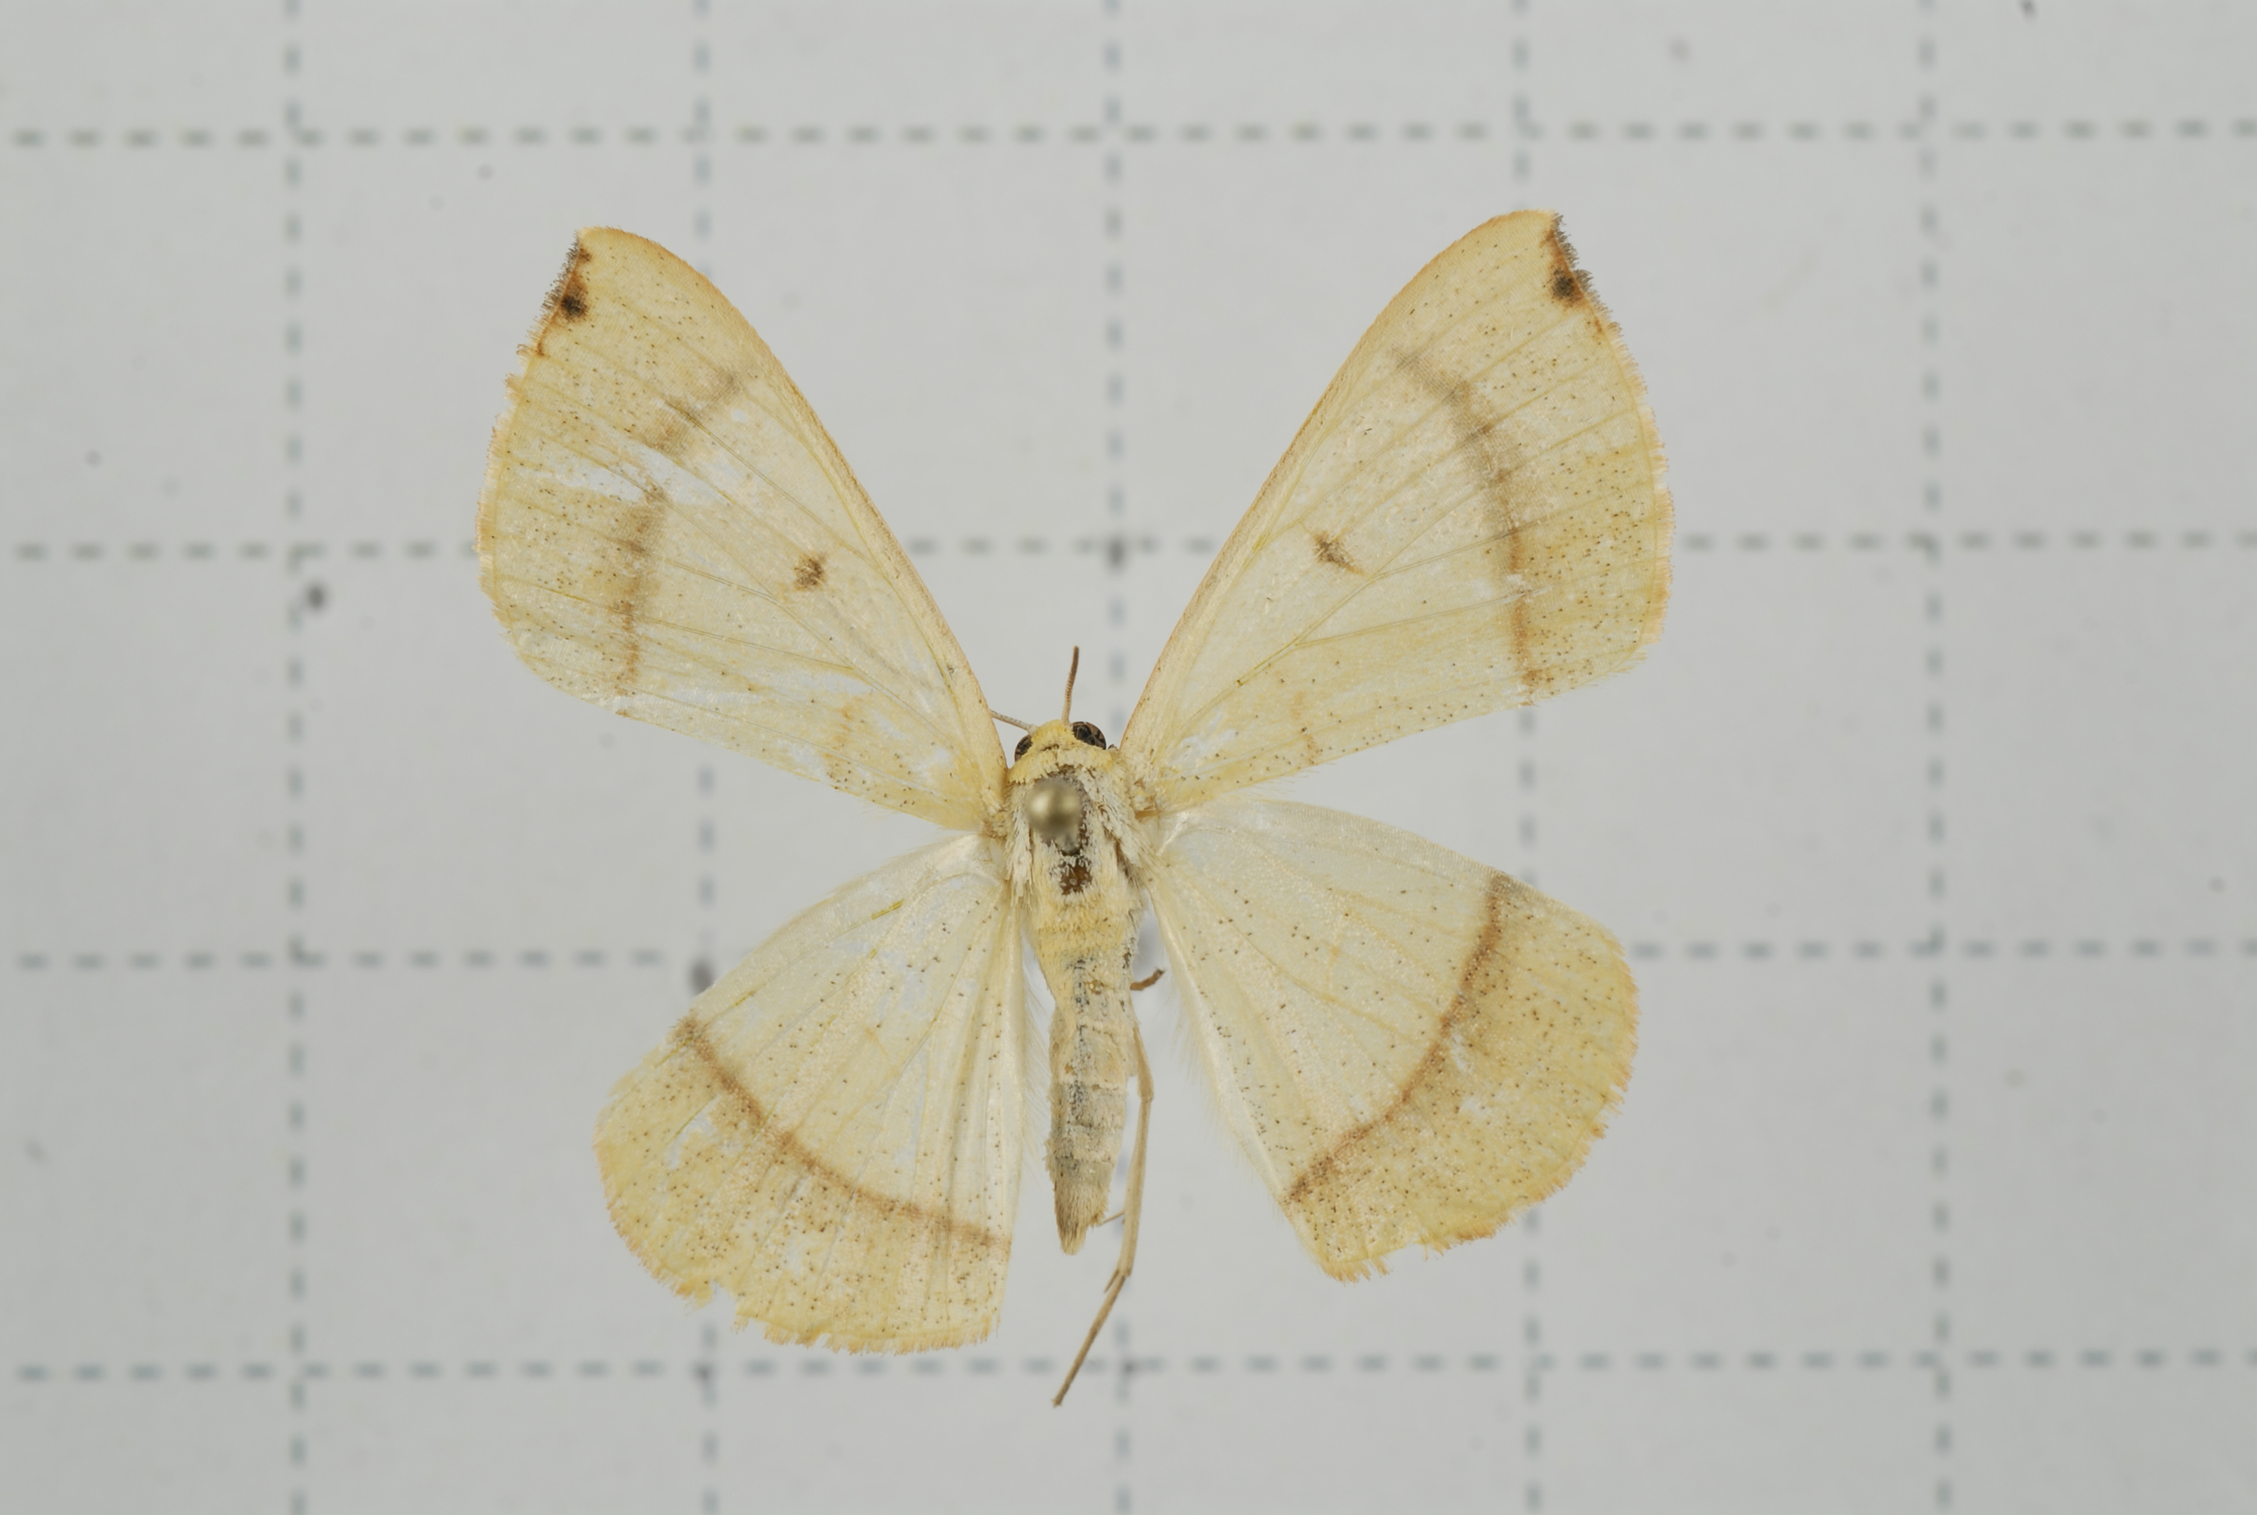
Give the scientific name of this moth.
Eilicrinia flava
